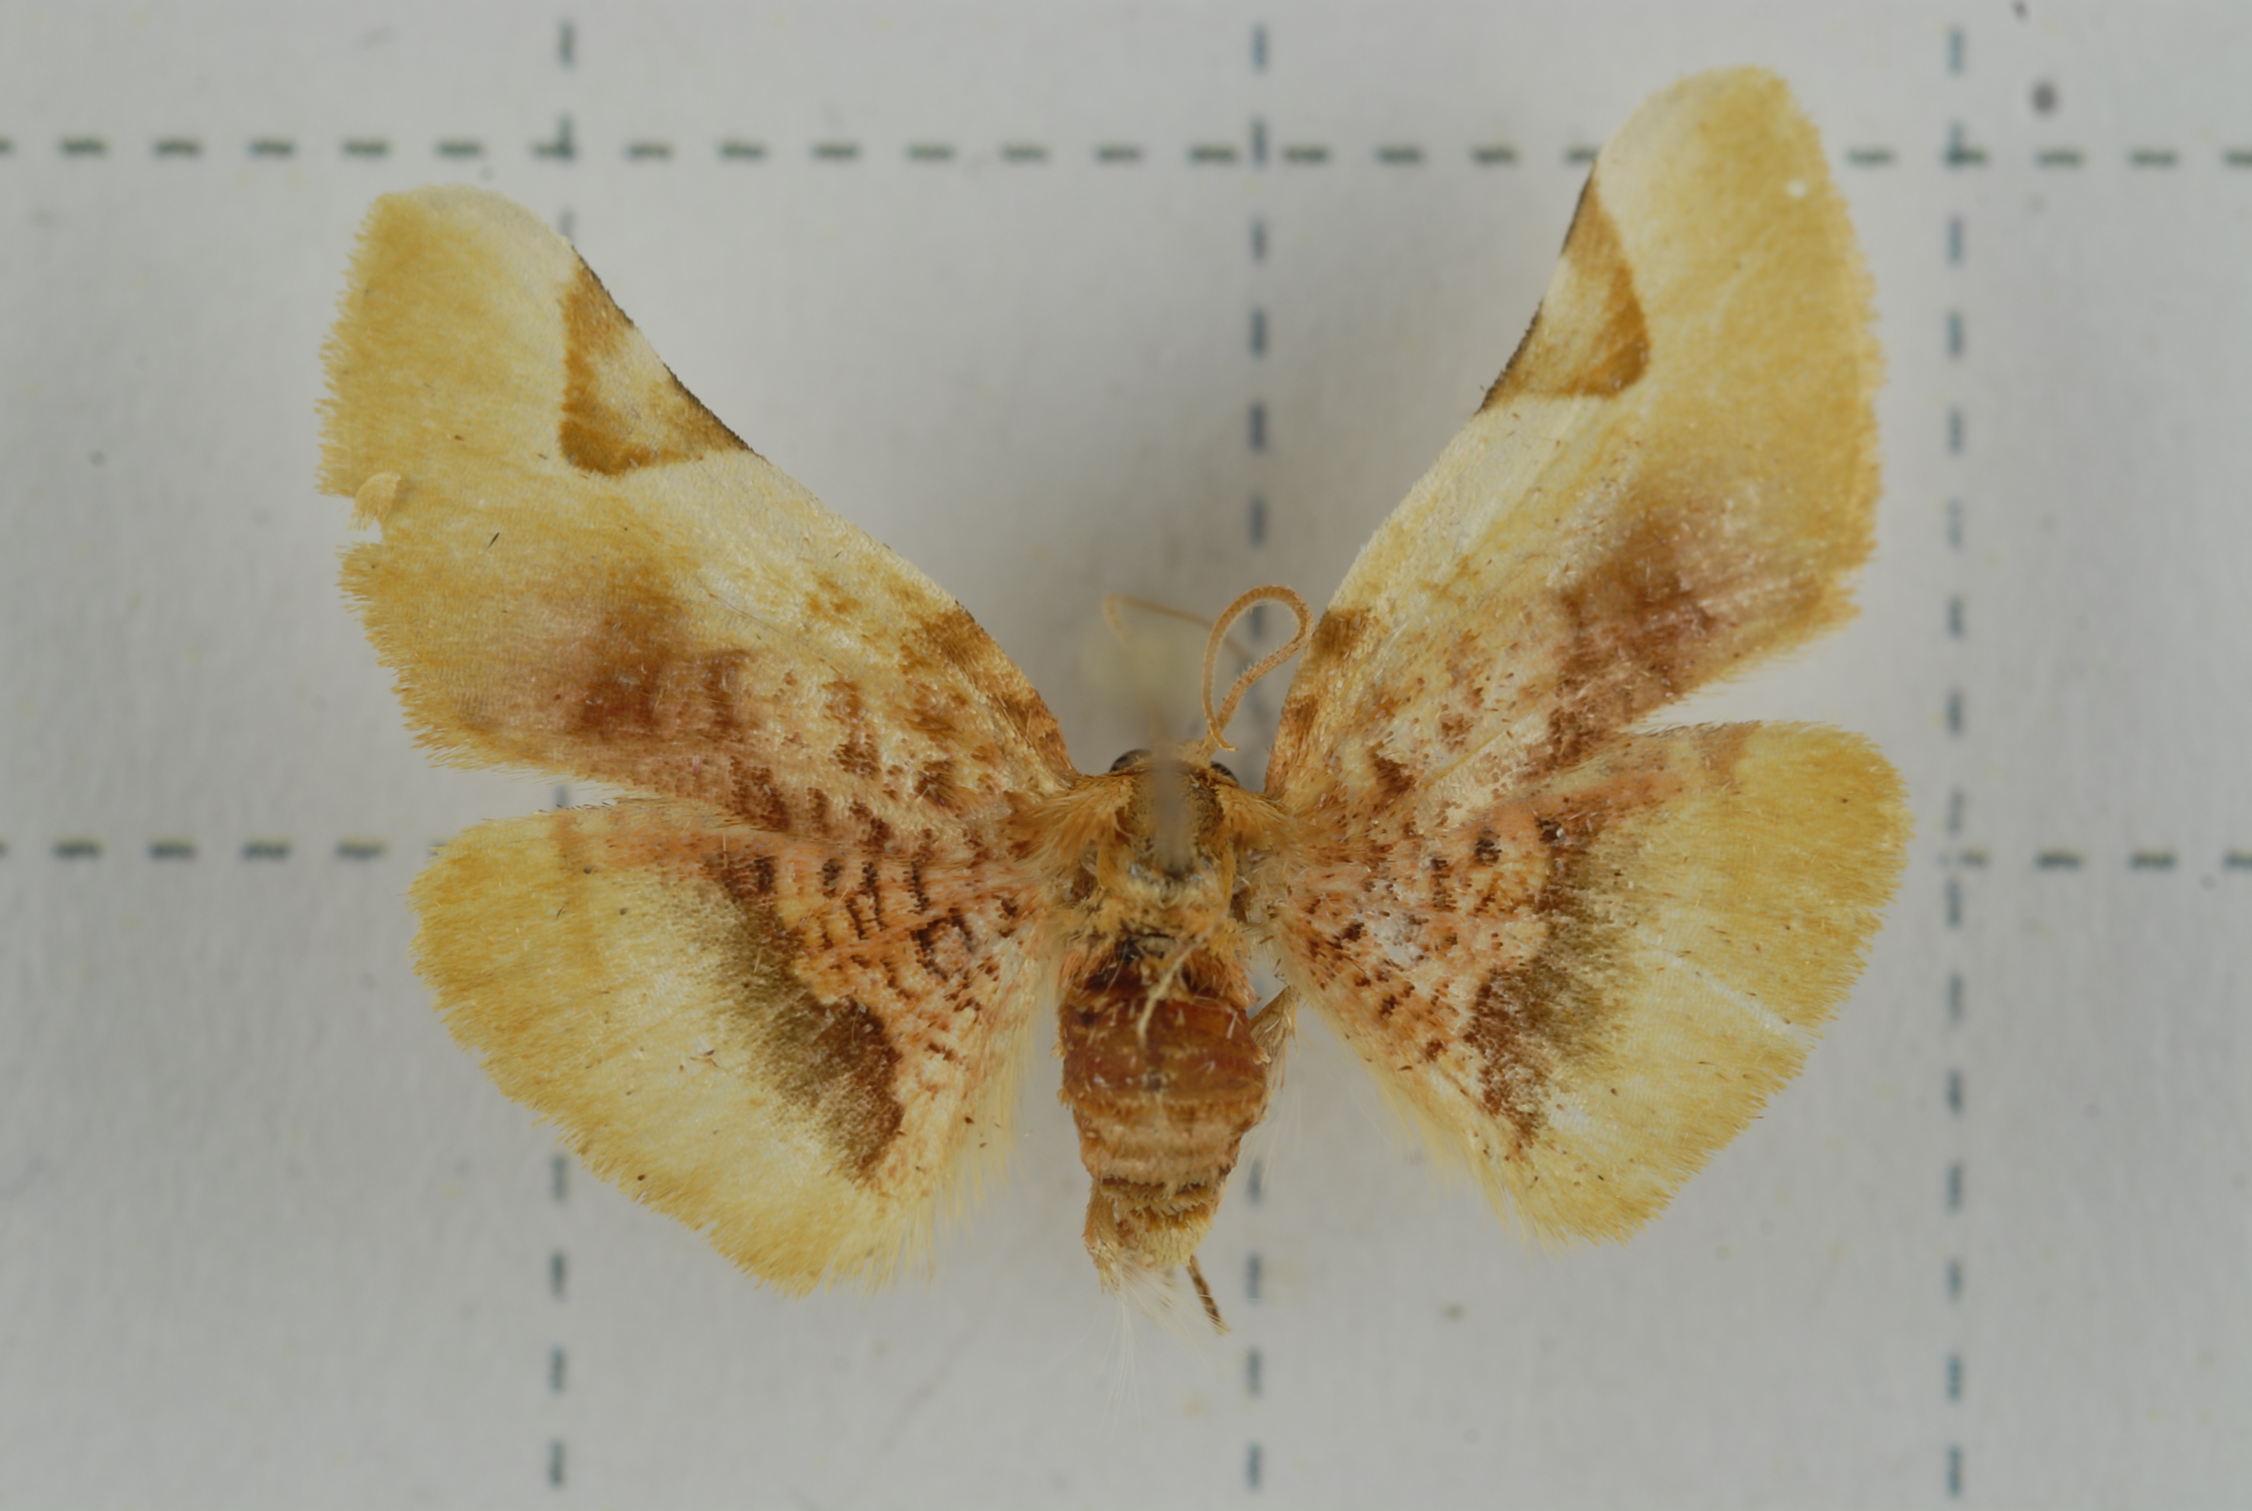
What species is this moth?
Pyrinioides sinuosus
